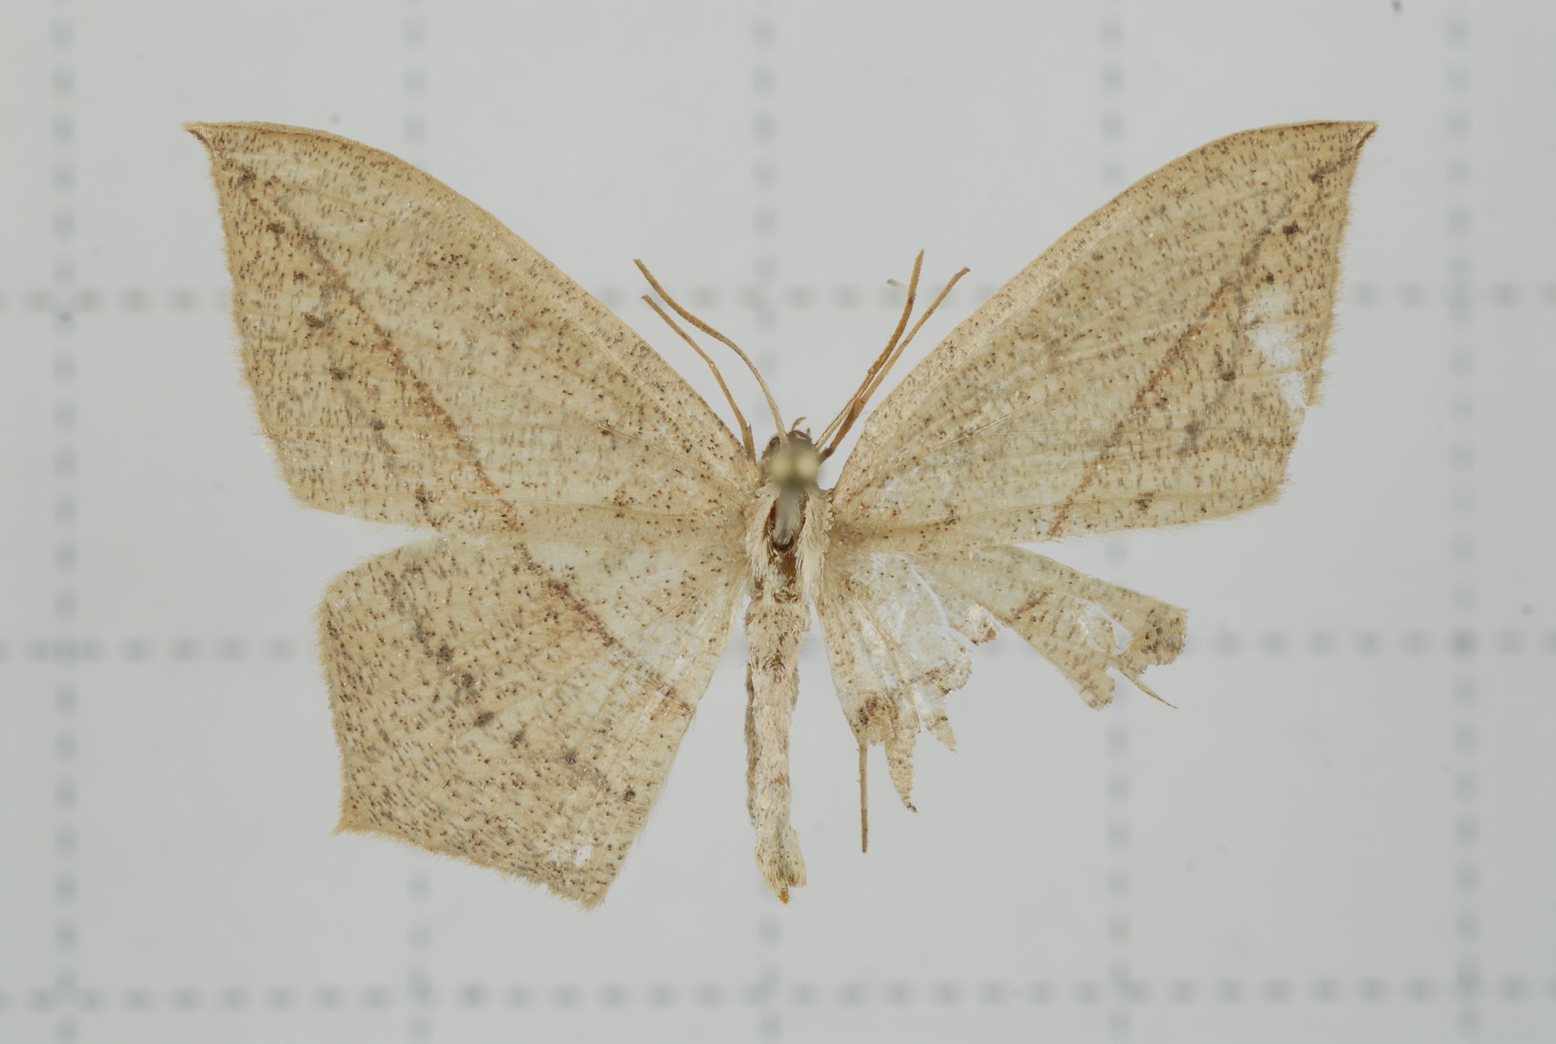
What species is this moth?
Timandra stueningi
